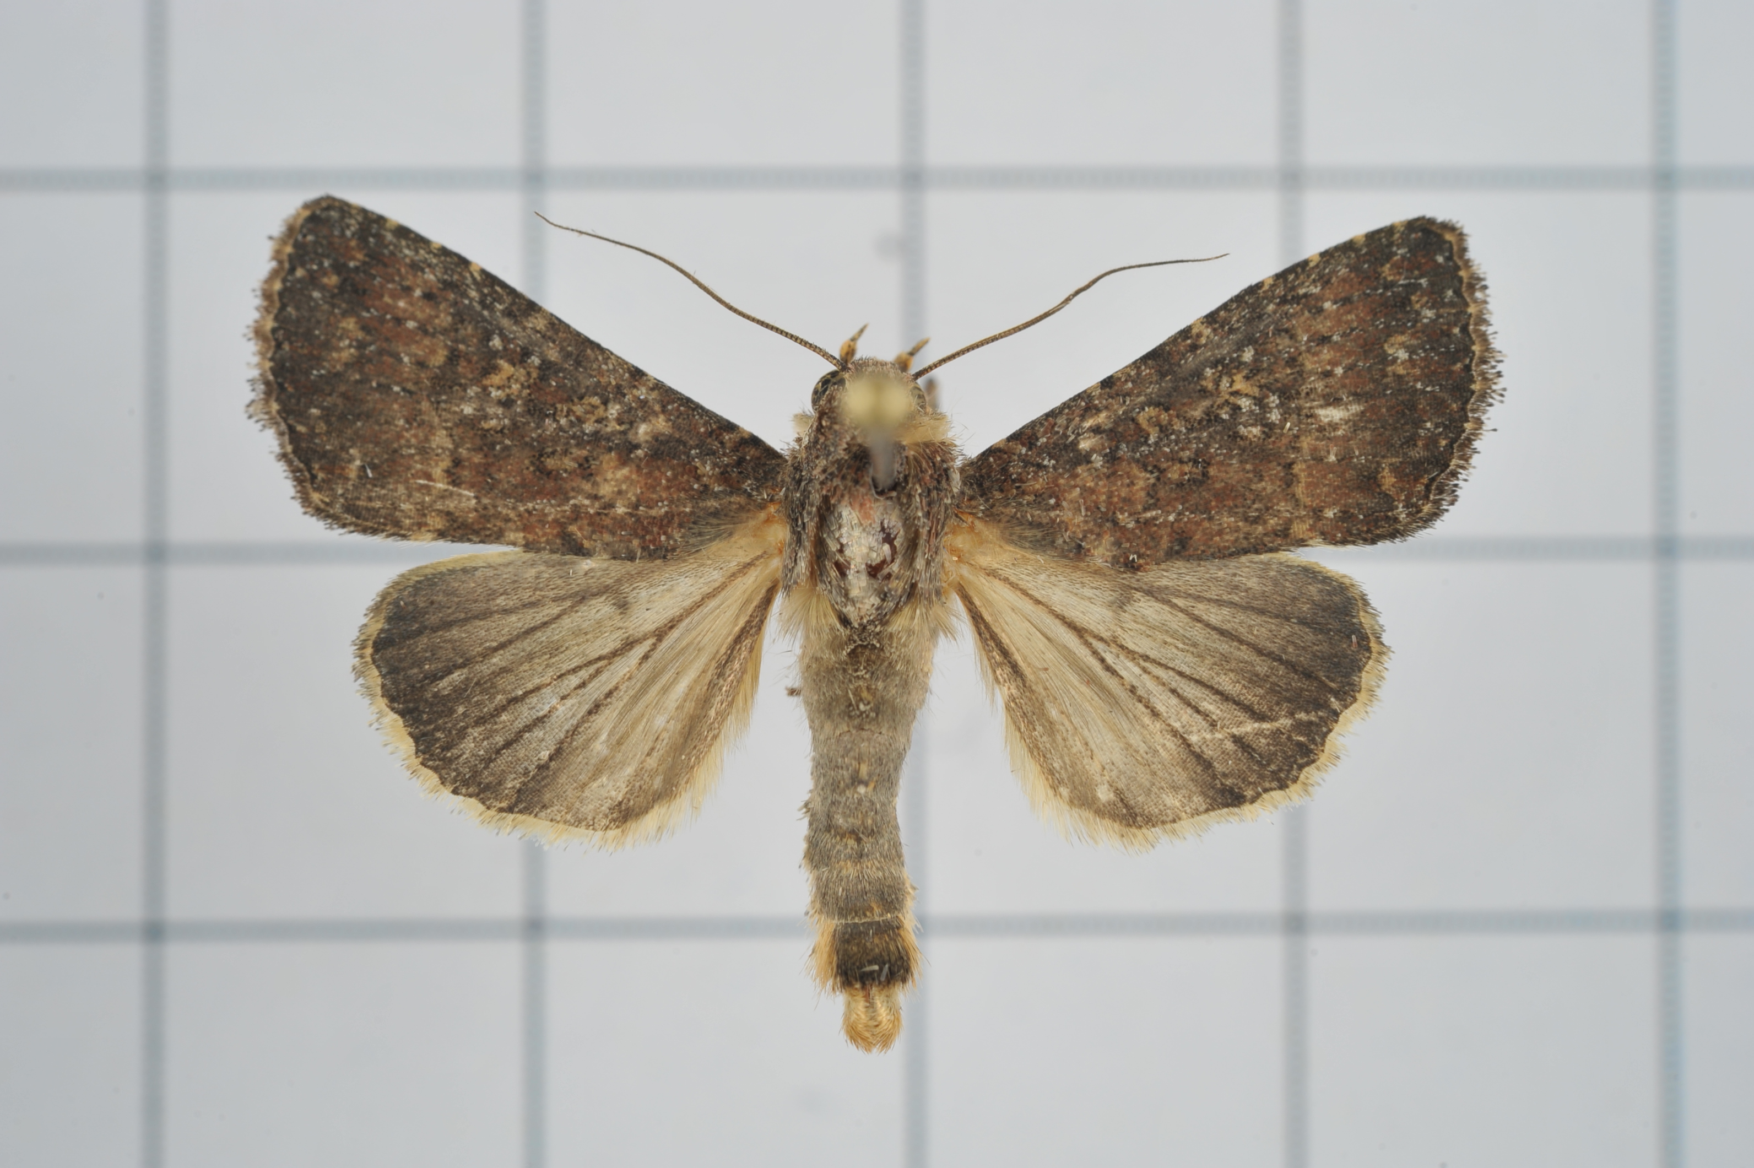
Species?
Condica illecta
